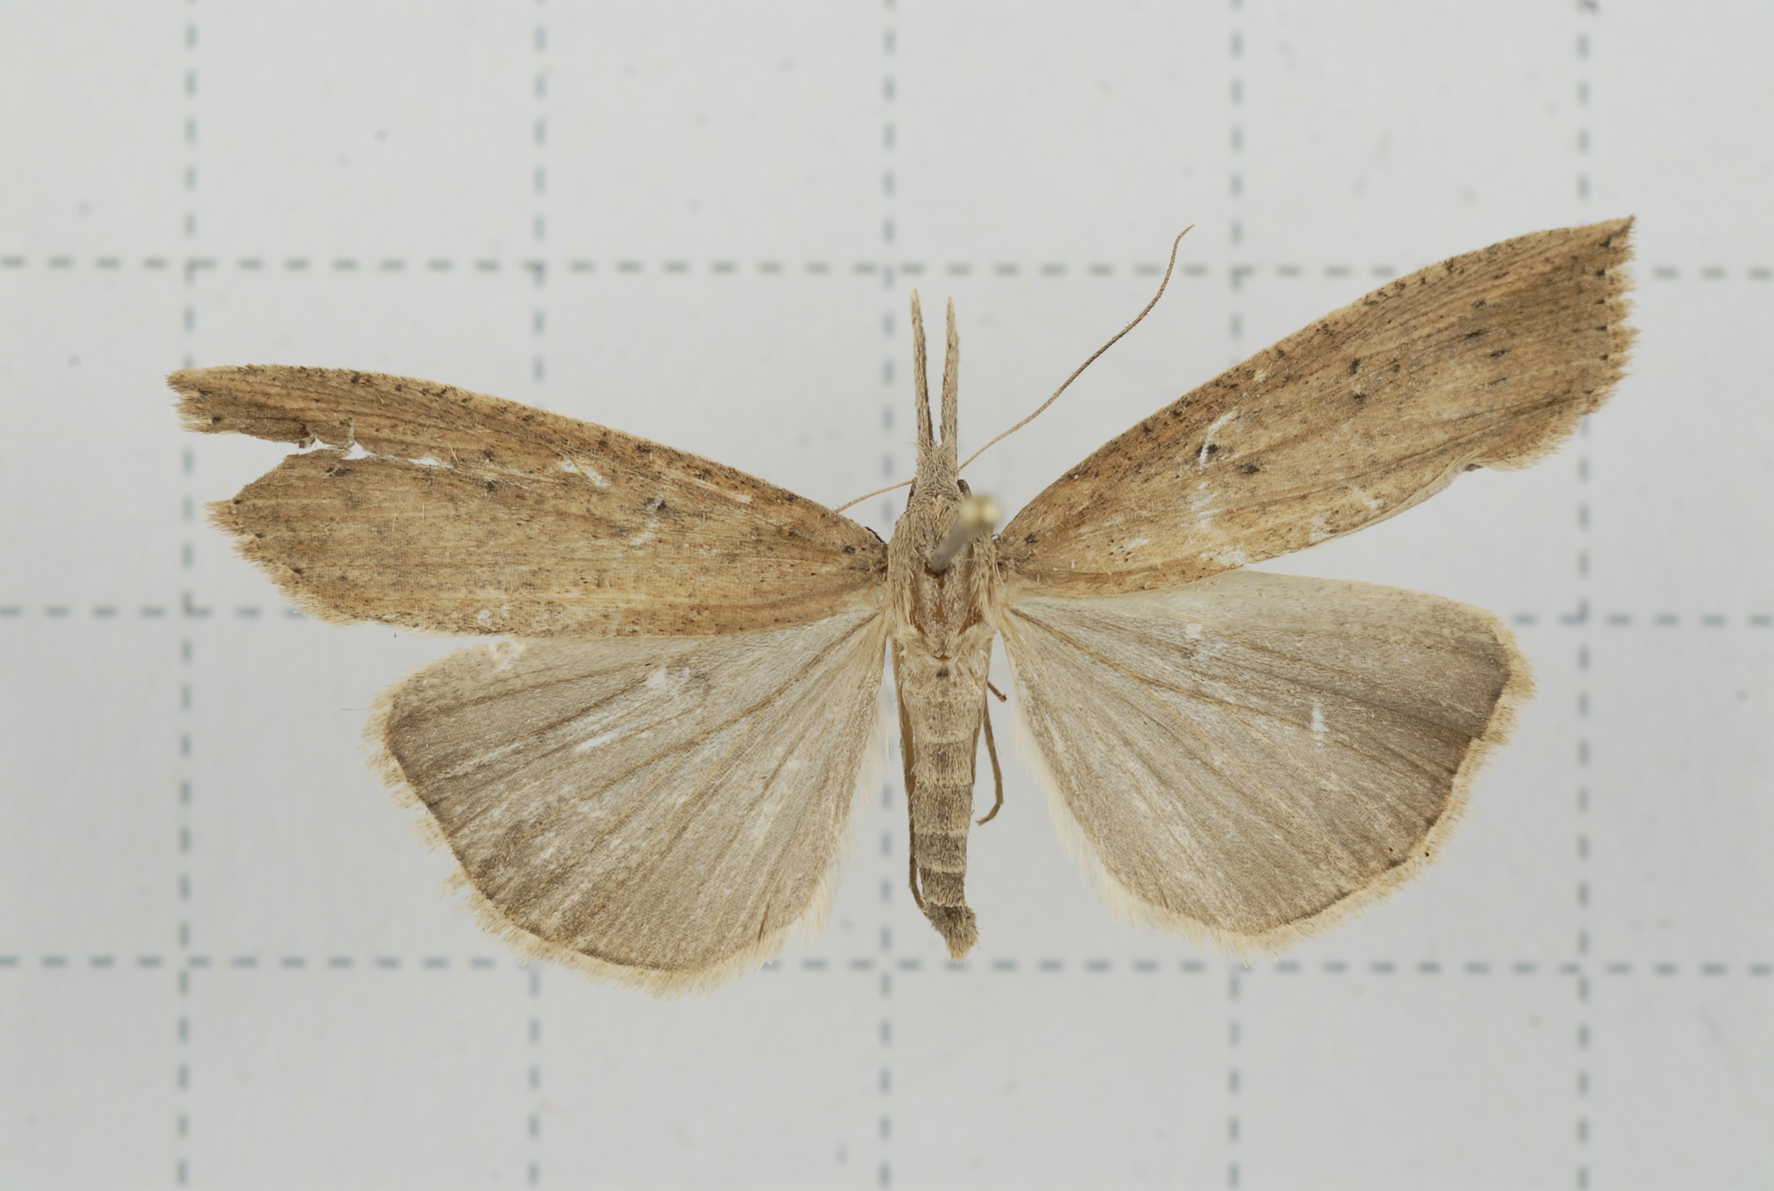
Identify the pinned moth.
Hypena longipennis
